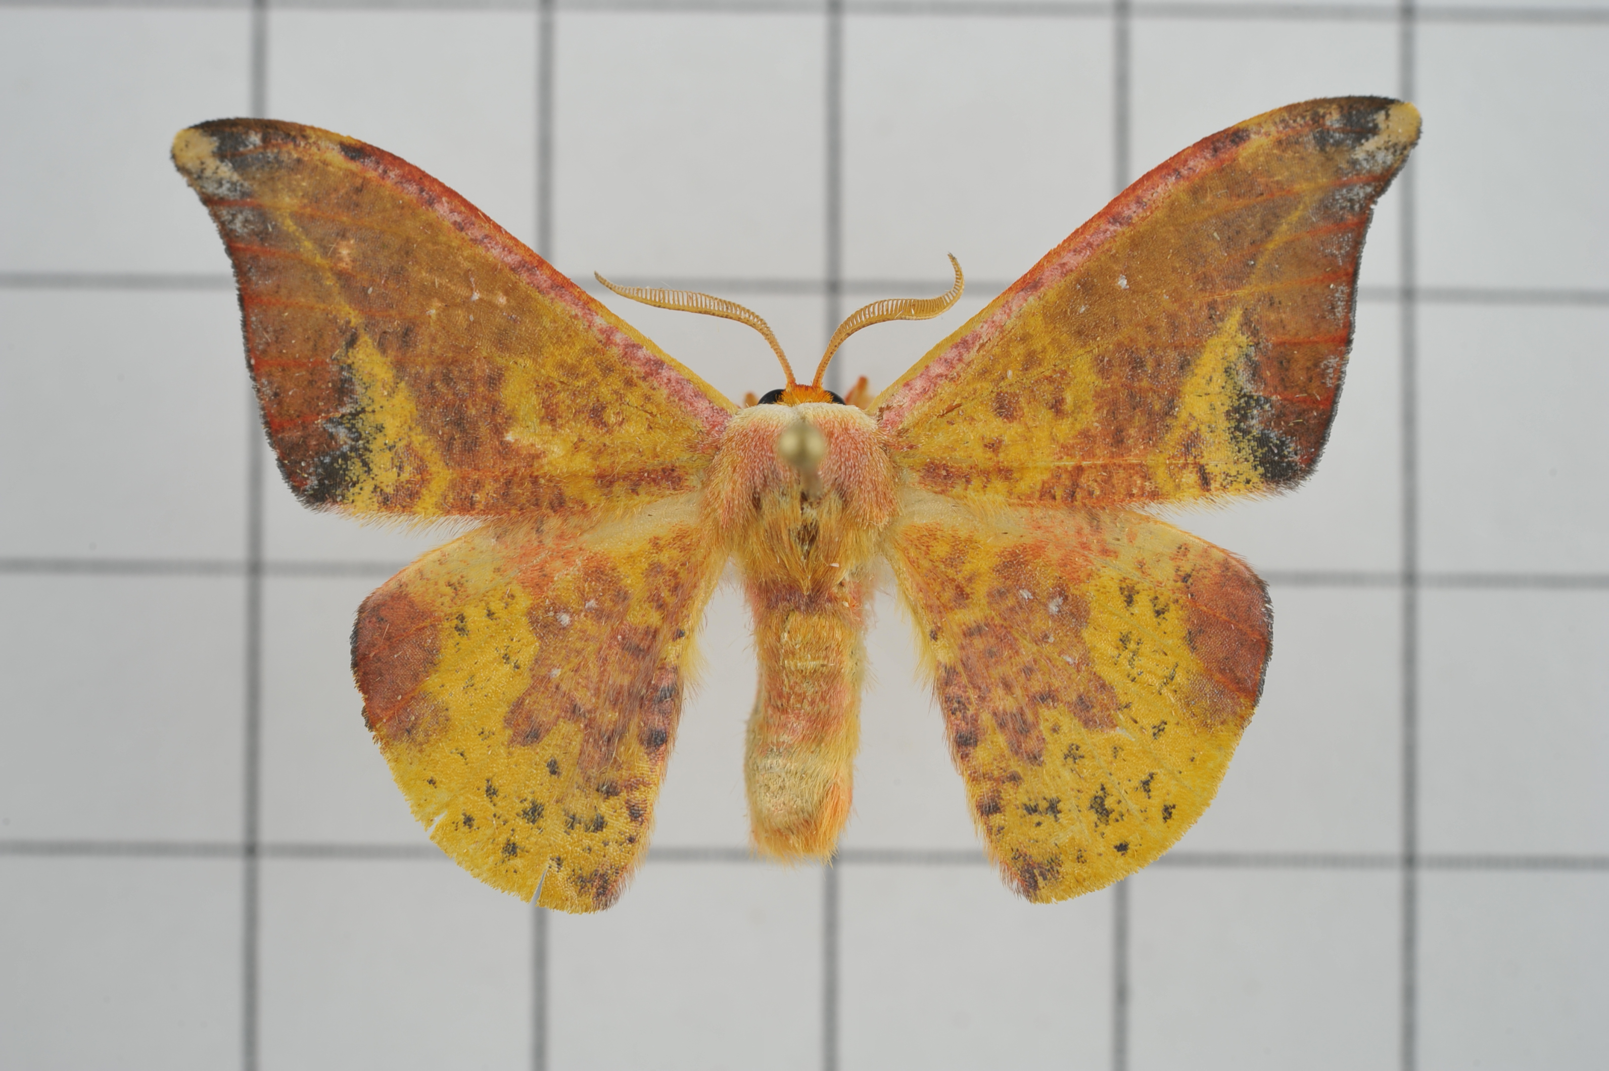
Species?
Oreta fuscopurpurea
